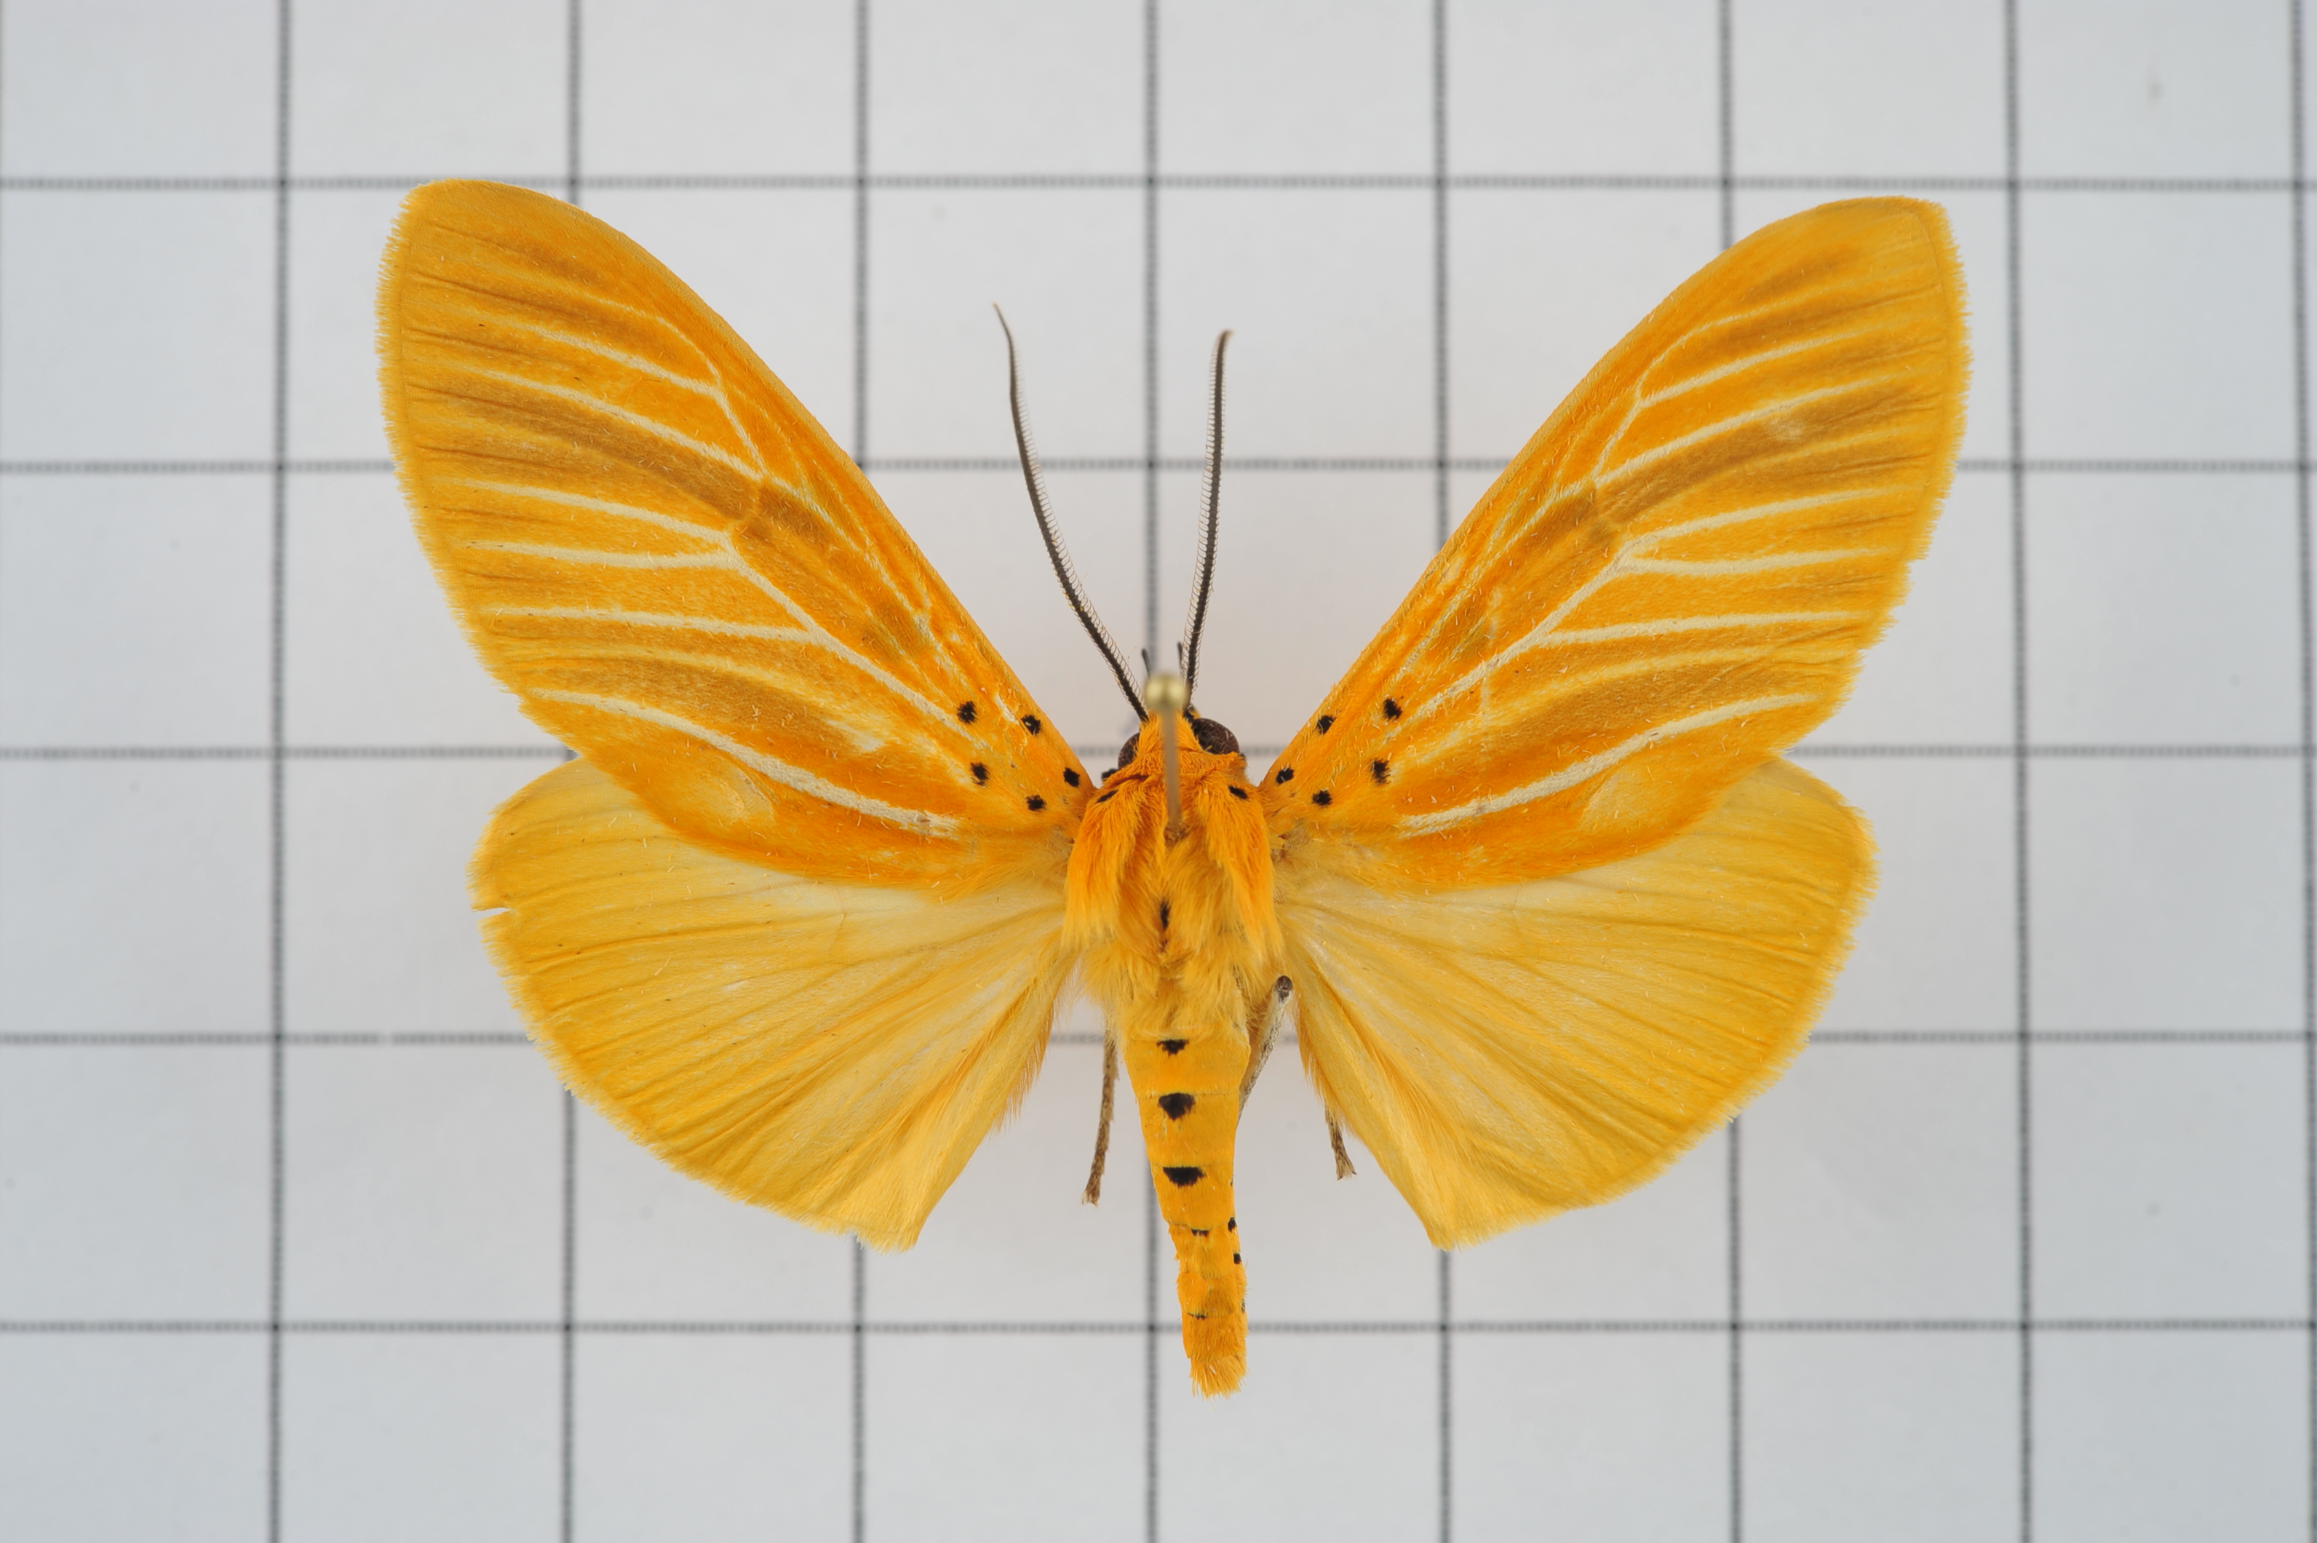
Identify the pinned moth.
Asota egens confinis
